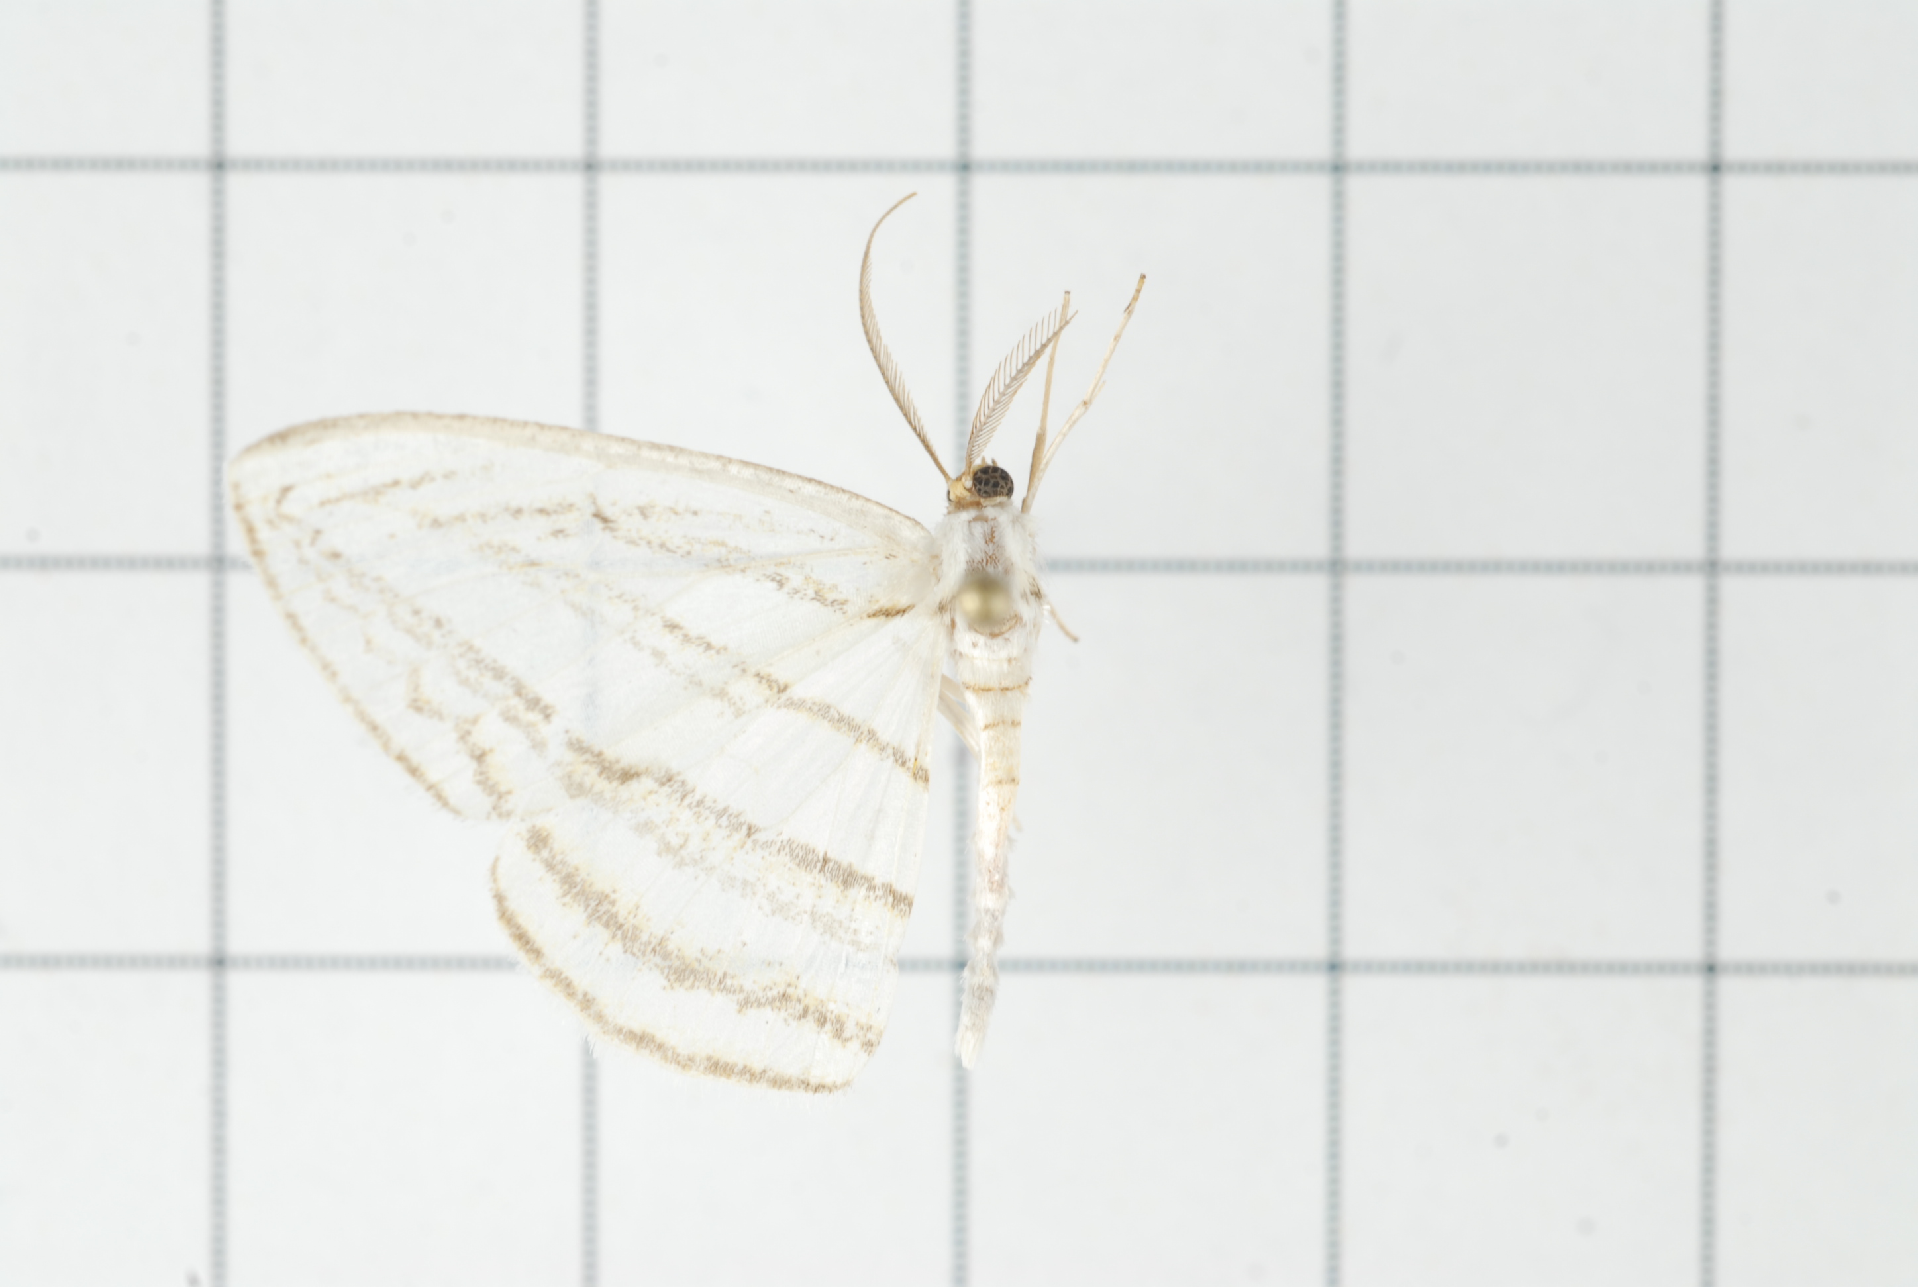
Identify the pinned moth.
Orthocabera sericea sericea
